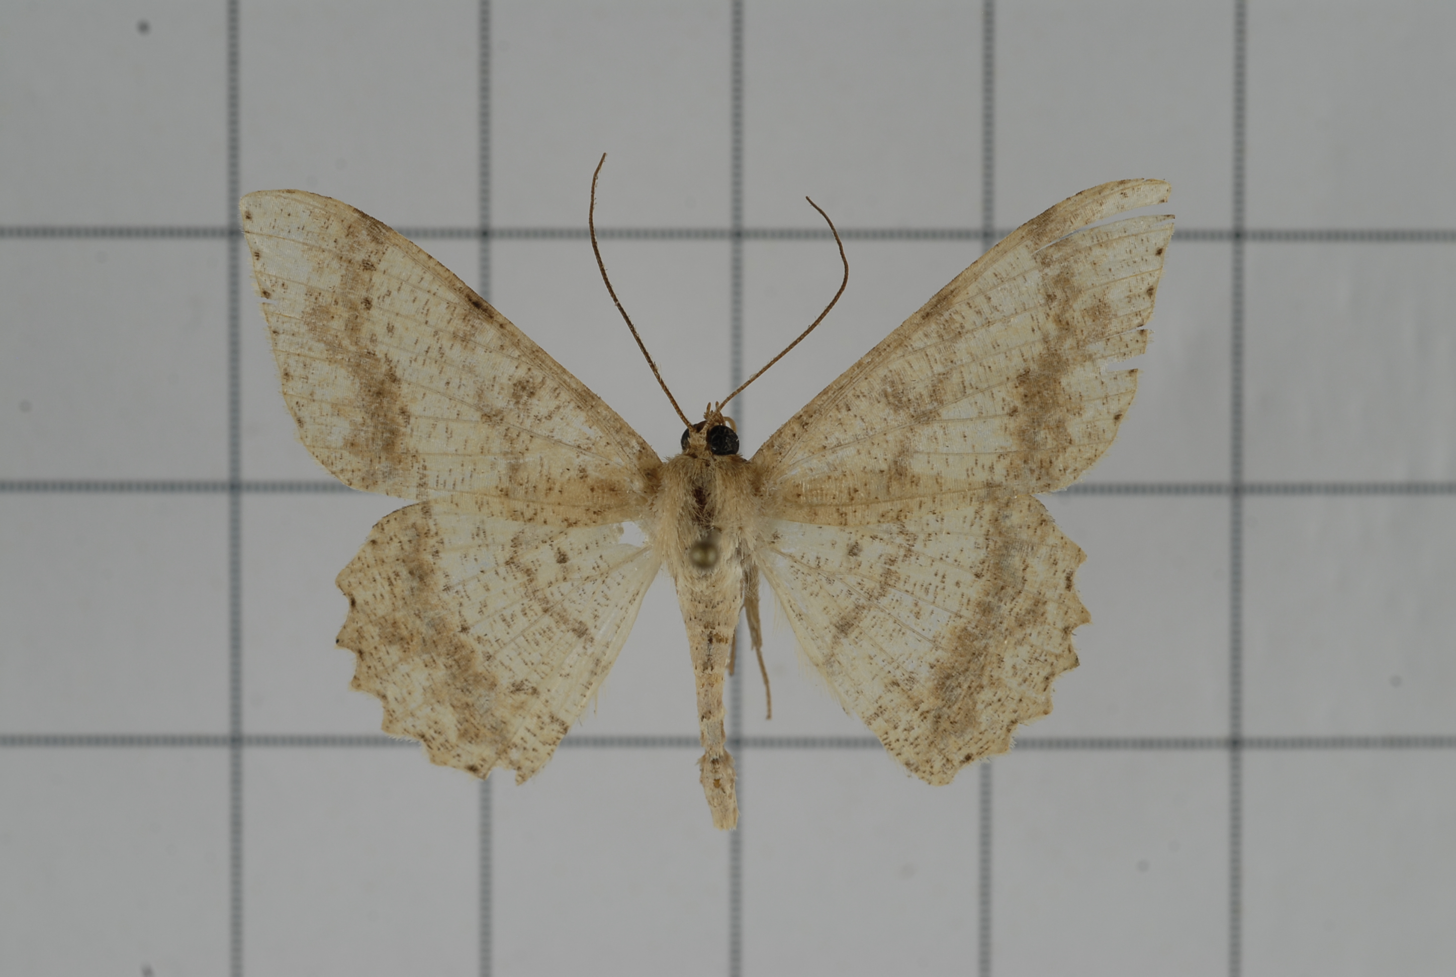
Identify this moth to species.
Luxiaria mitorrhaphes
